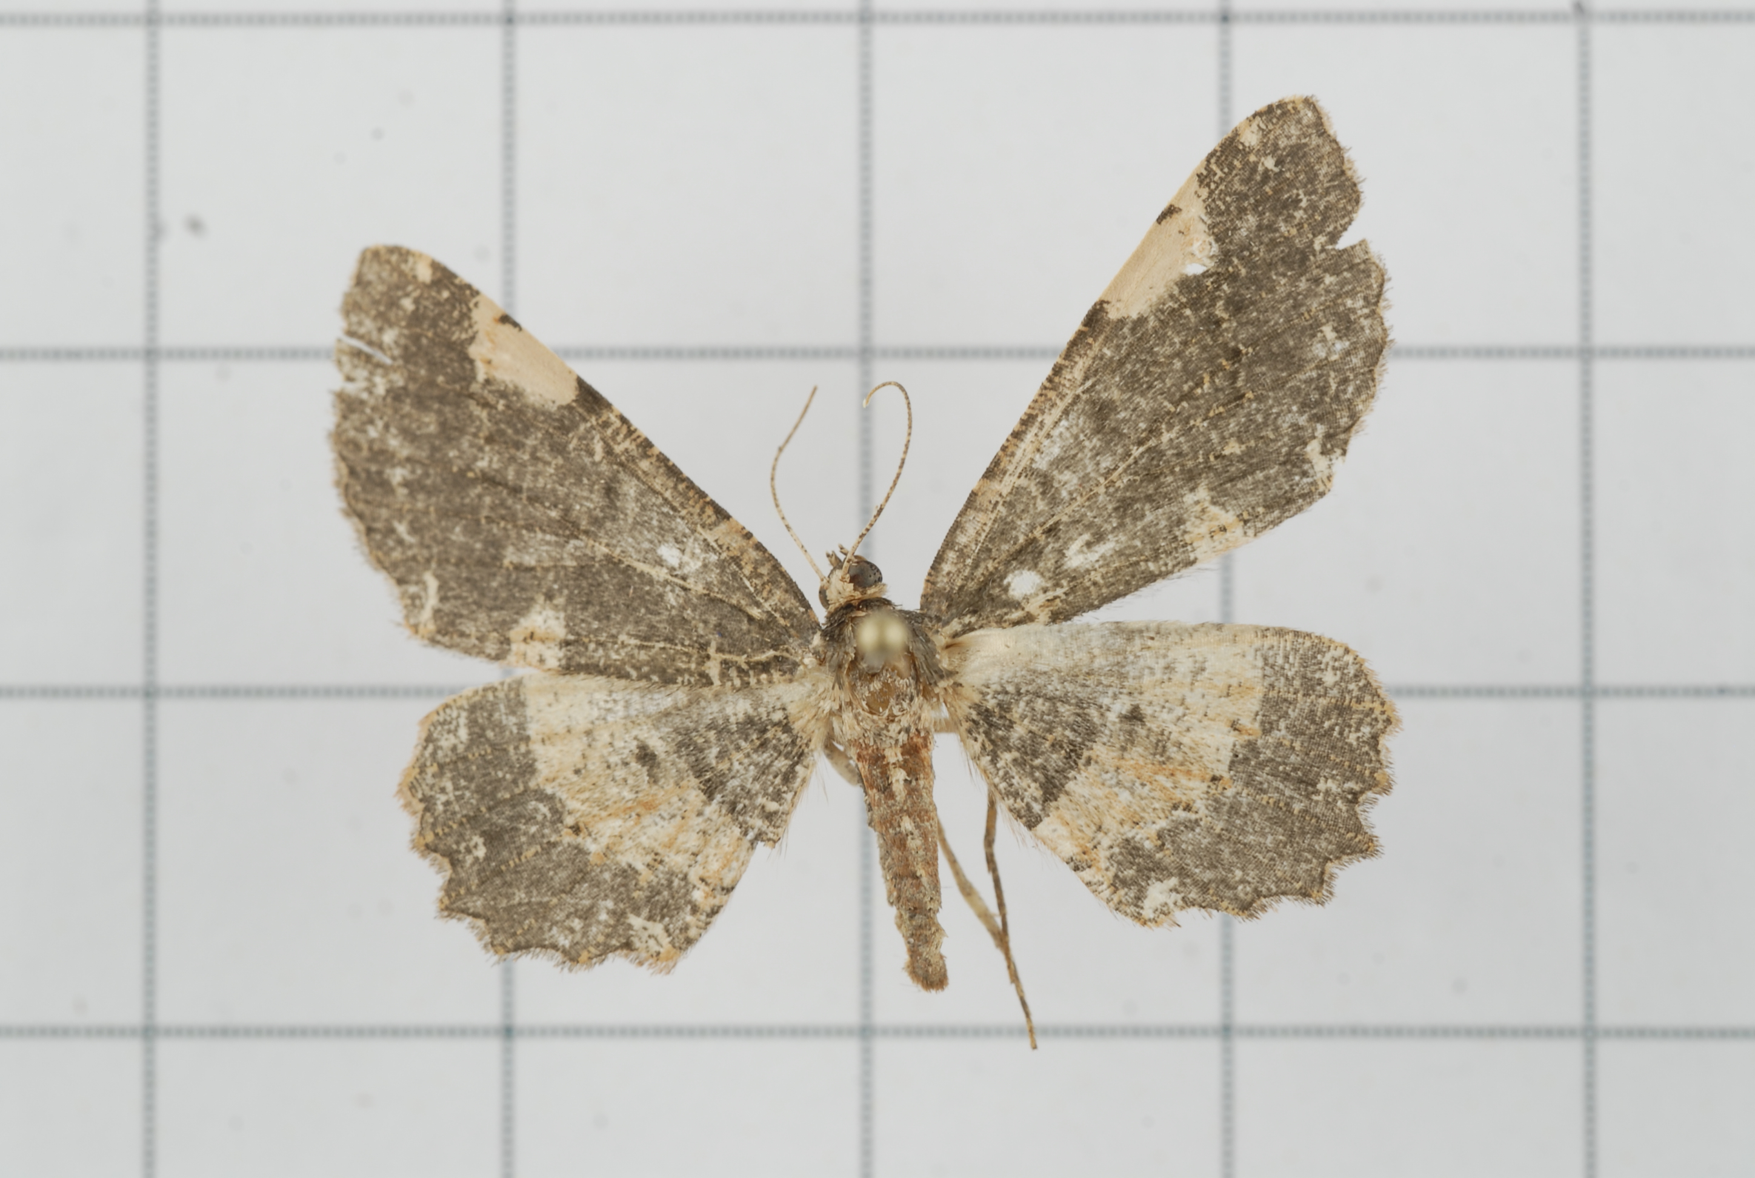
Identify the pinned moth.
Abaciscus costimacula
